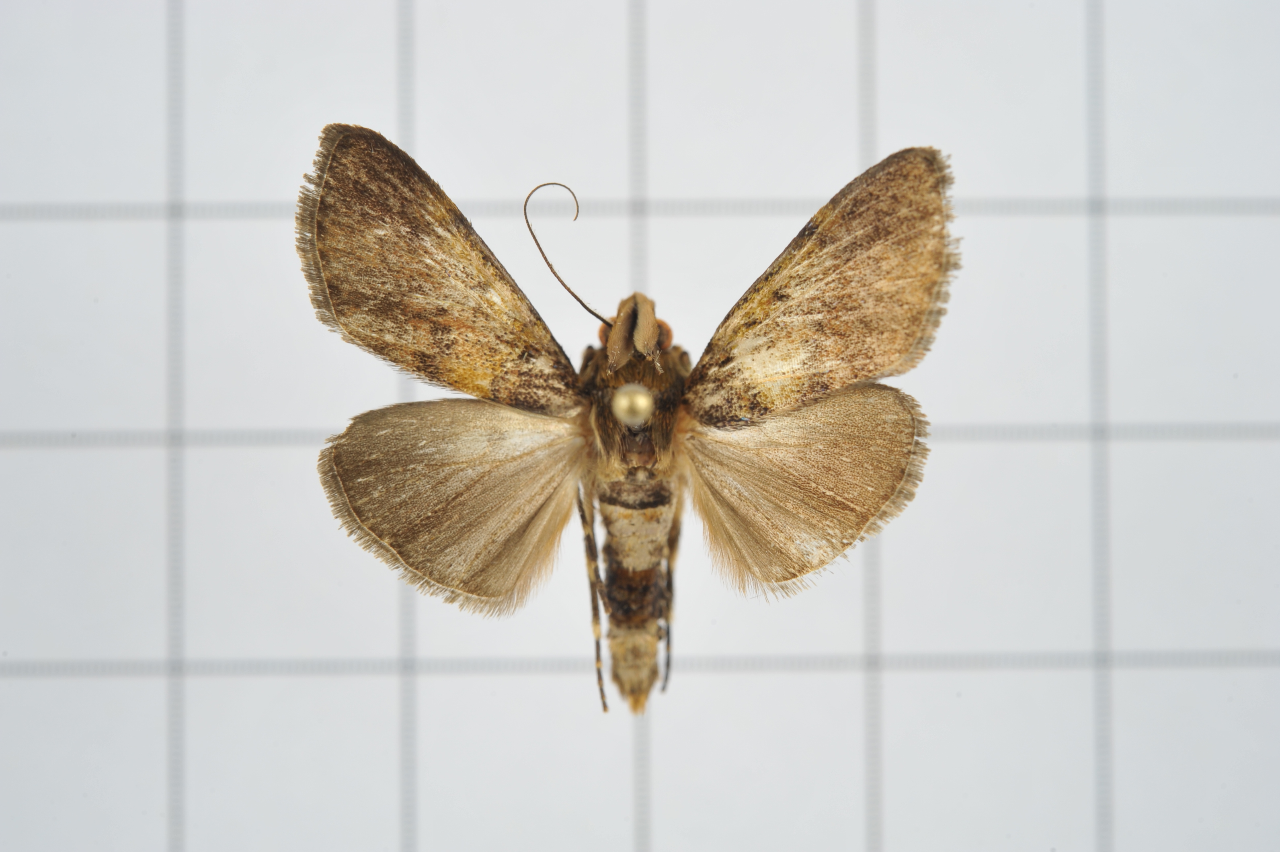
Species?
Teliphasa nubilosa
